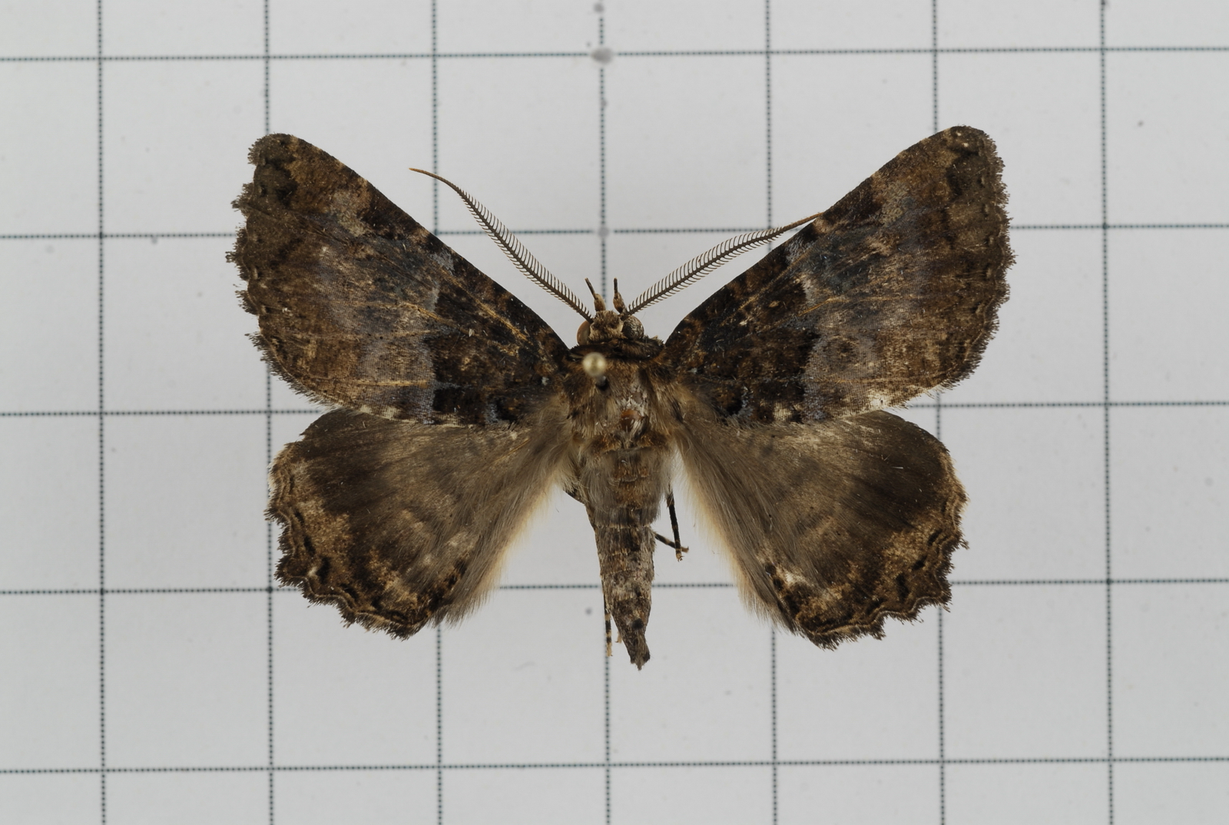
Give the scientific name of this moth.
Daddala lucilla
